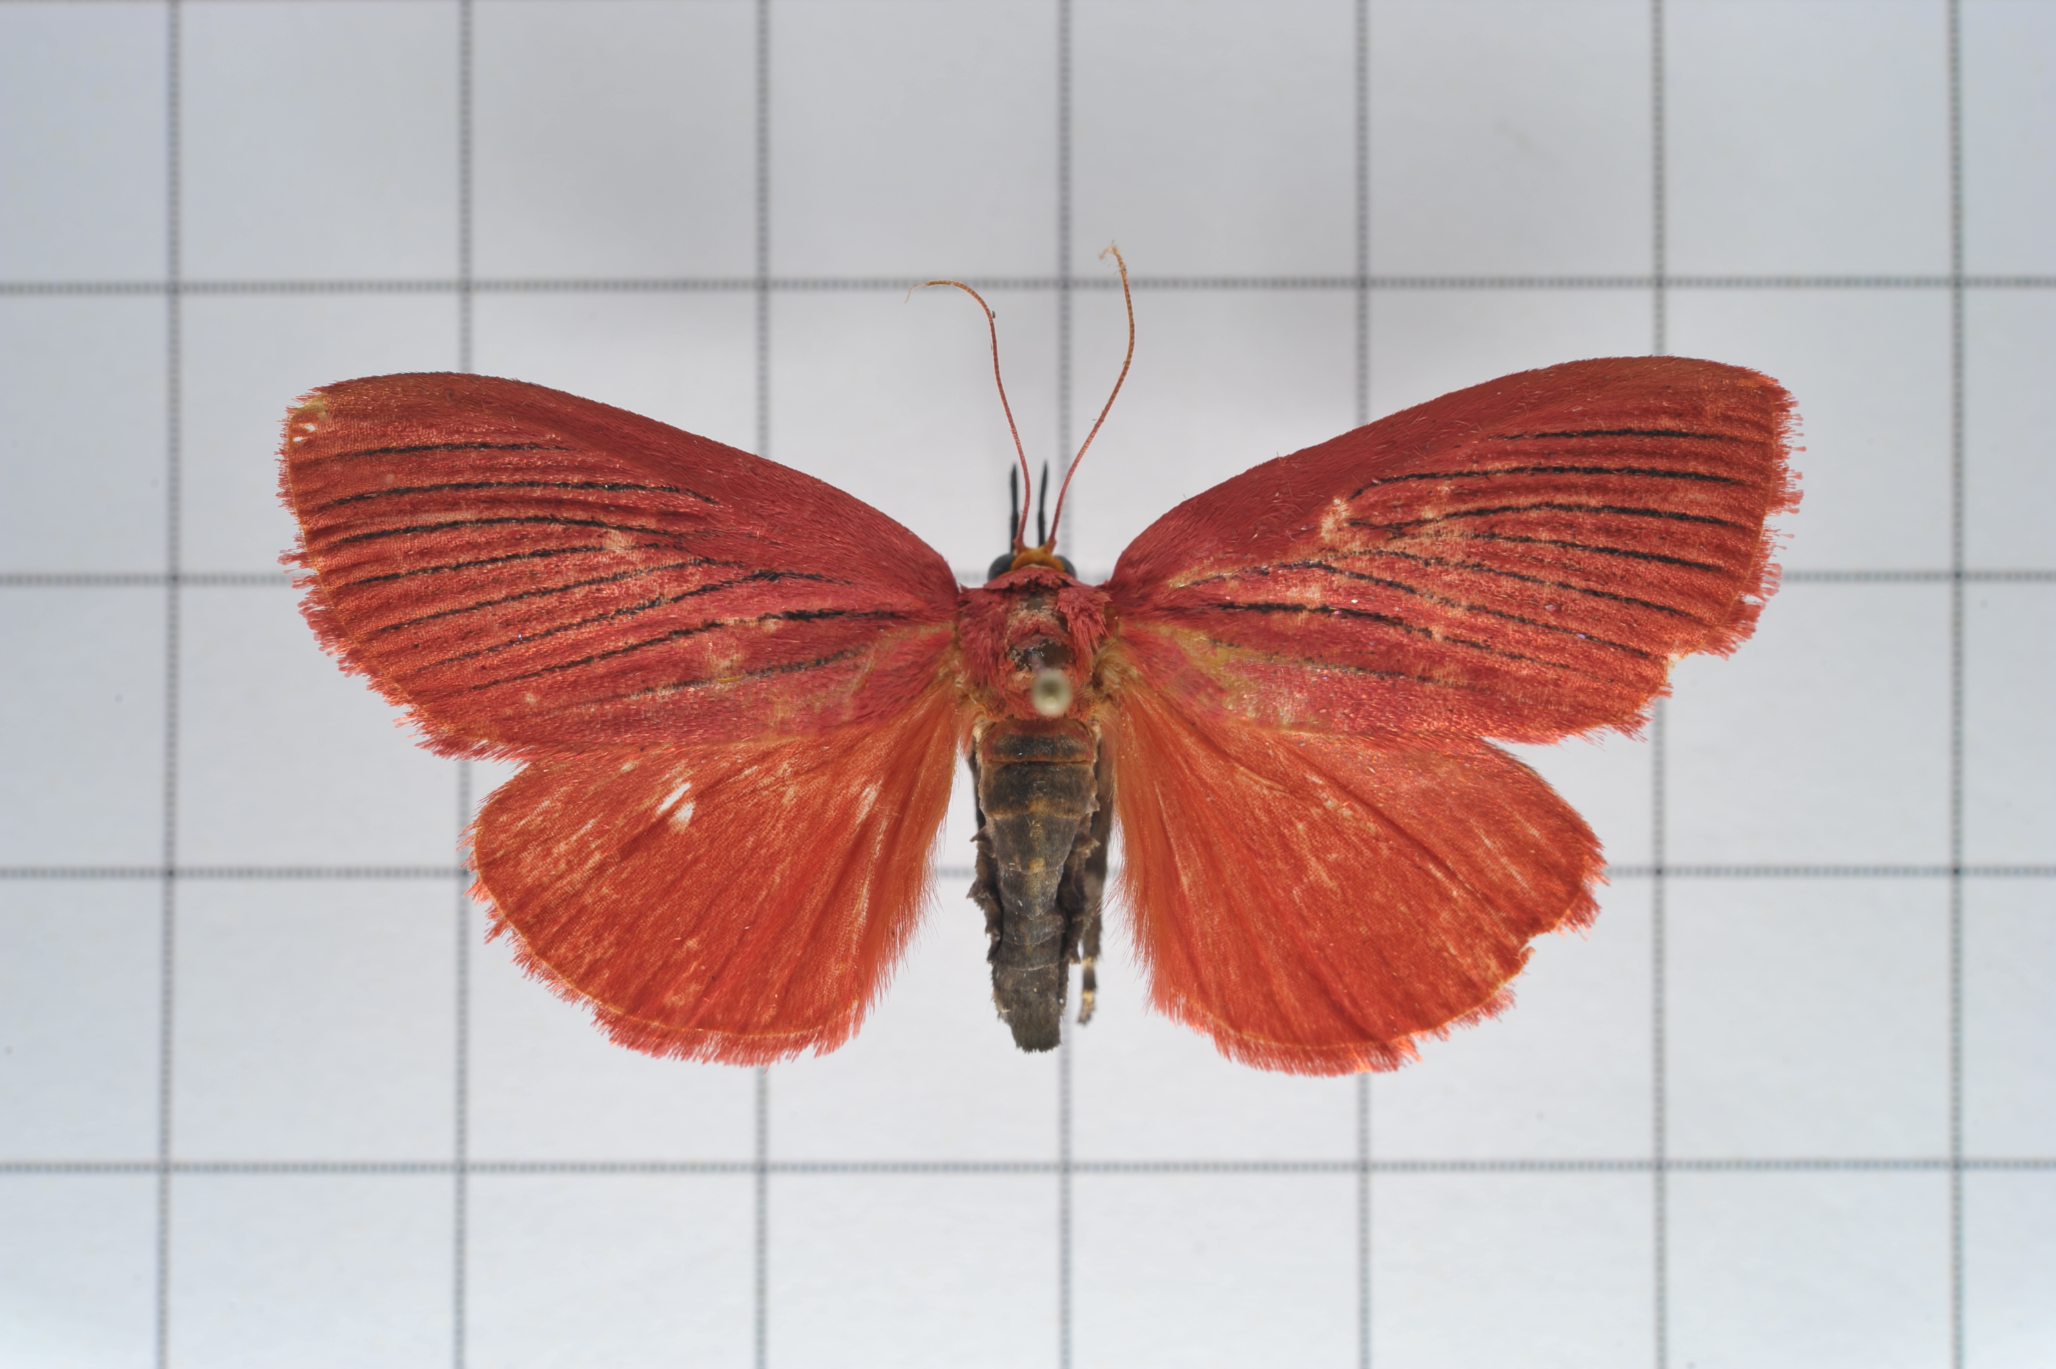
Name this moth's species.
Arctioblepsis rubida
